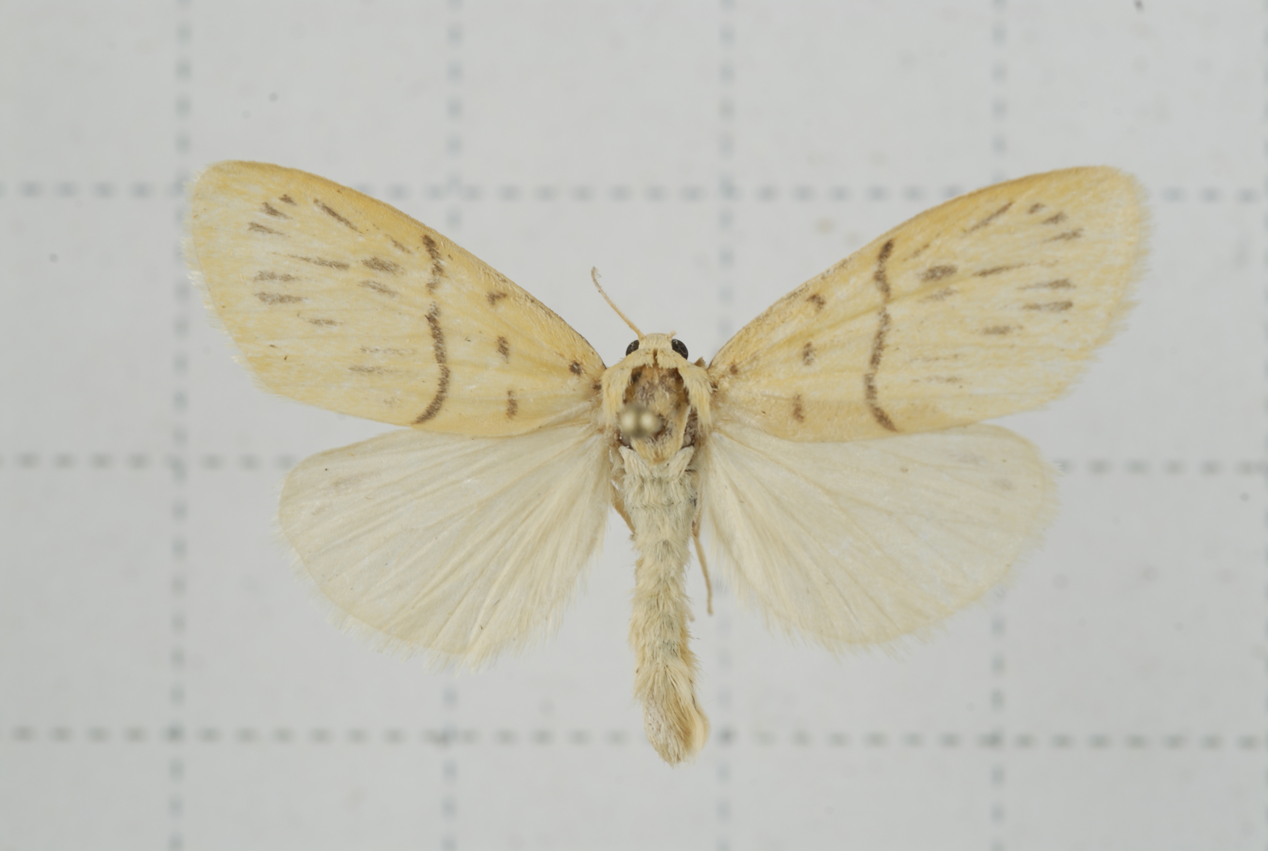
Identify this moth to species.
Stigmatophora karenkonis
